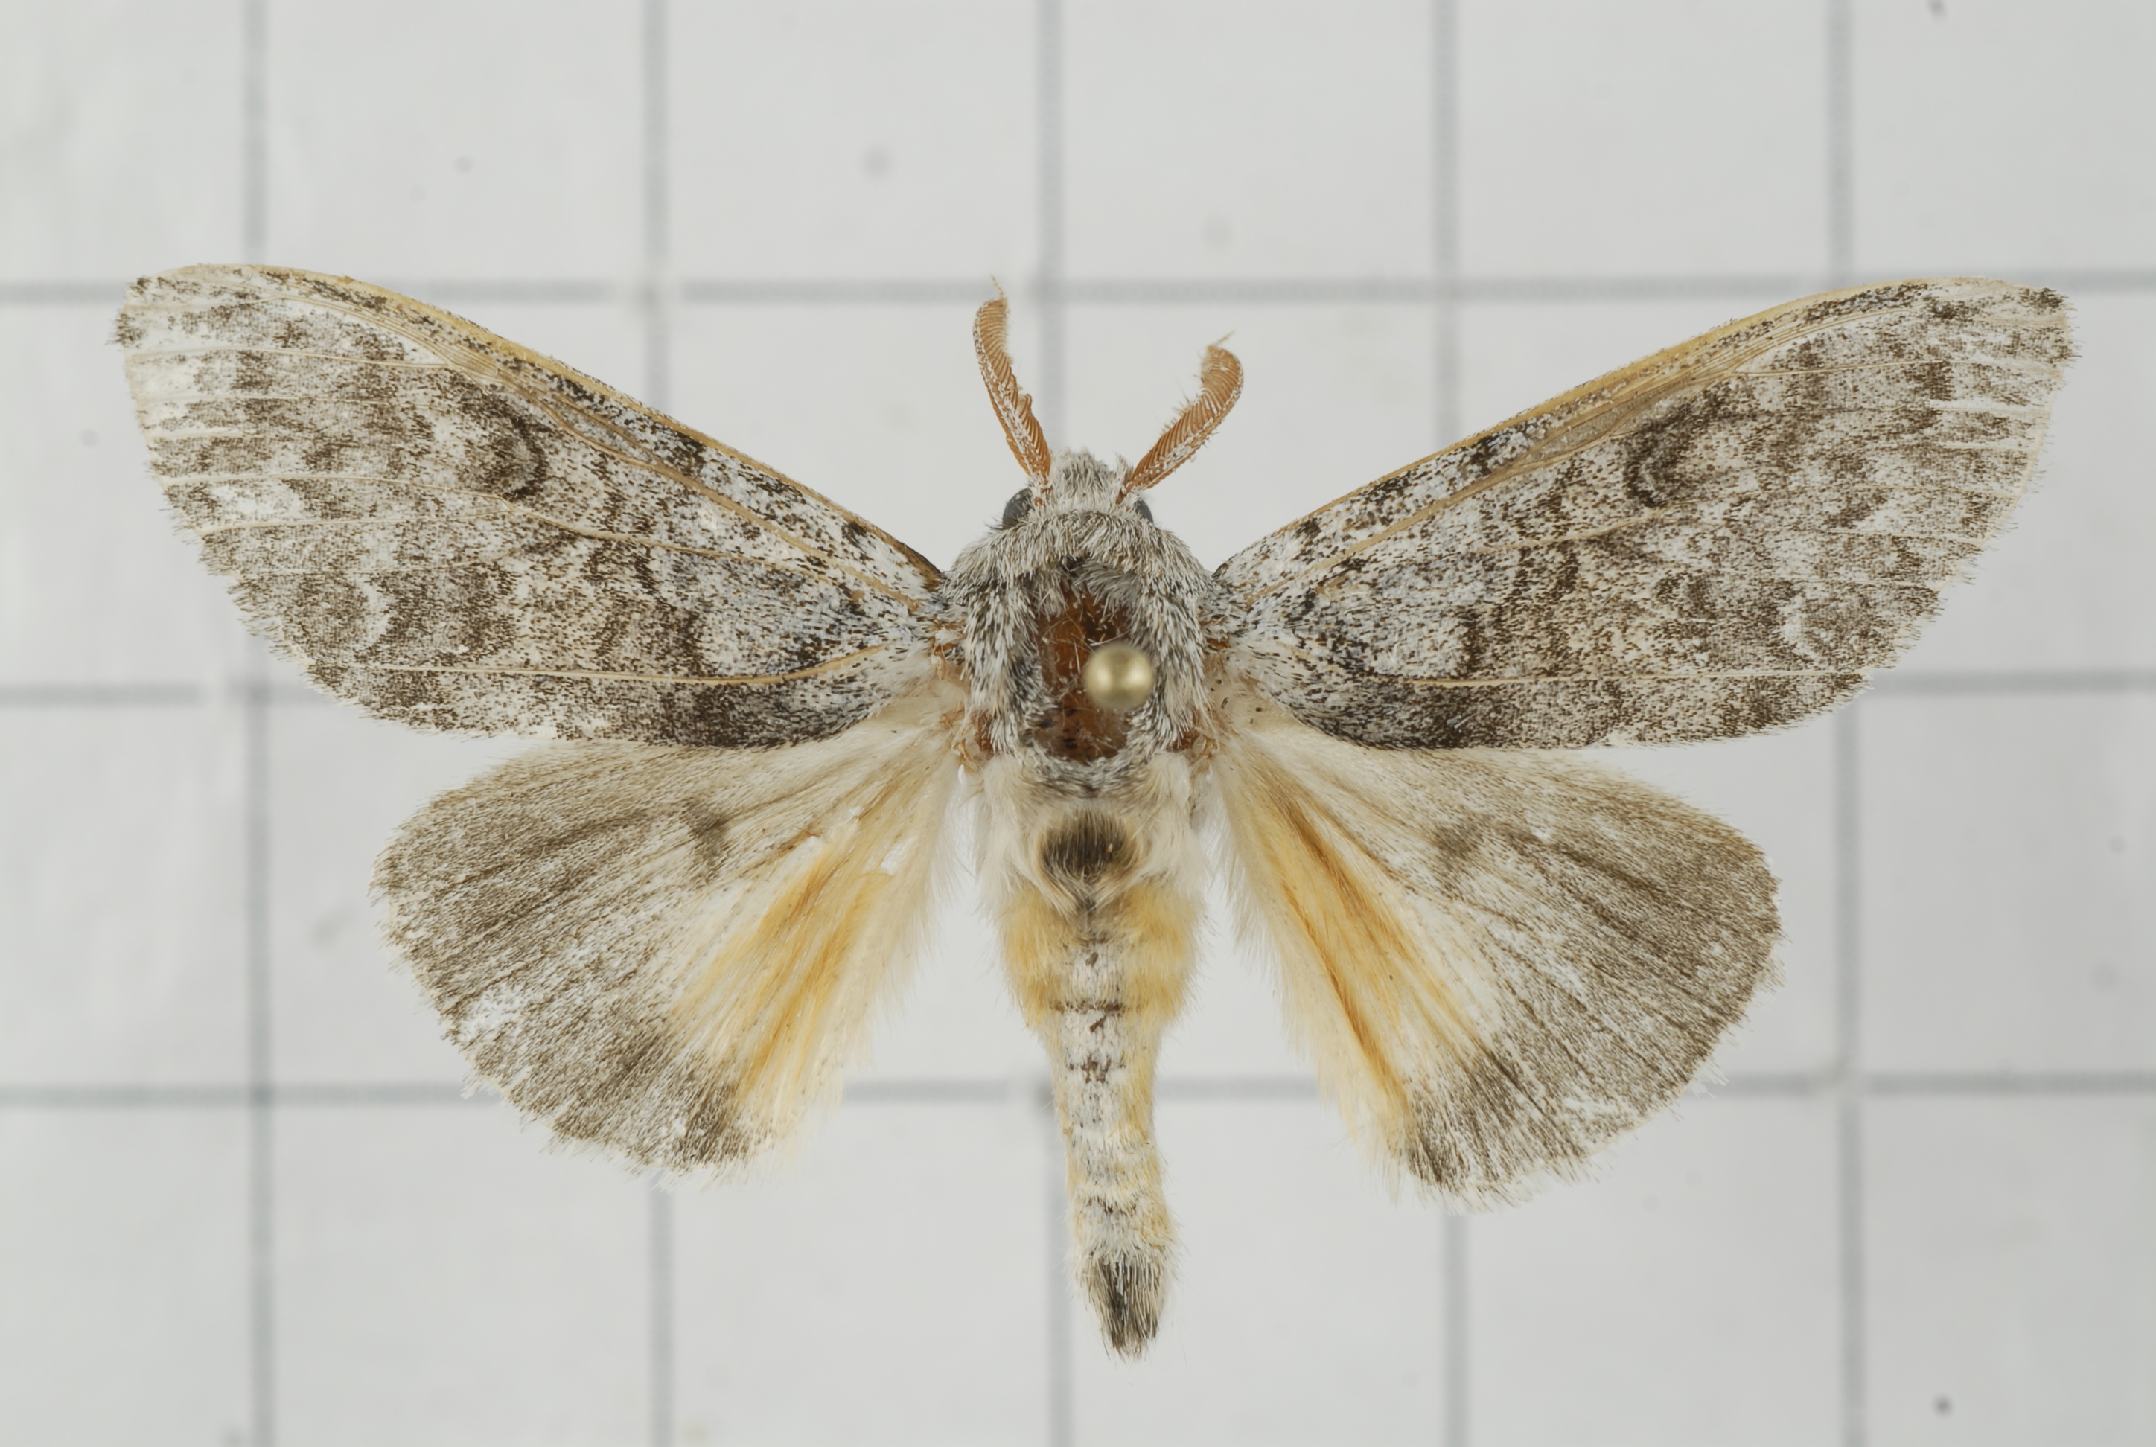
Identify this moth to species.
Calliteara horishanella
